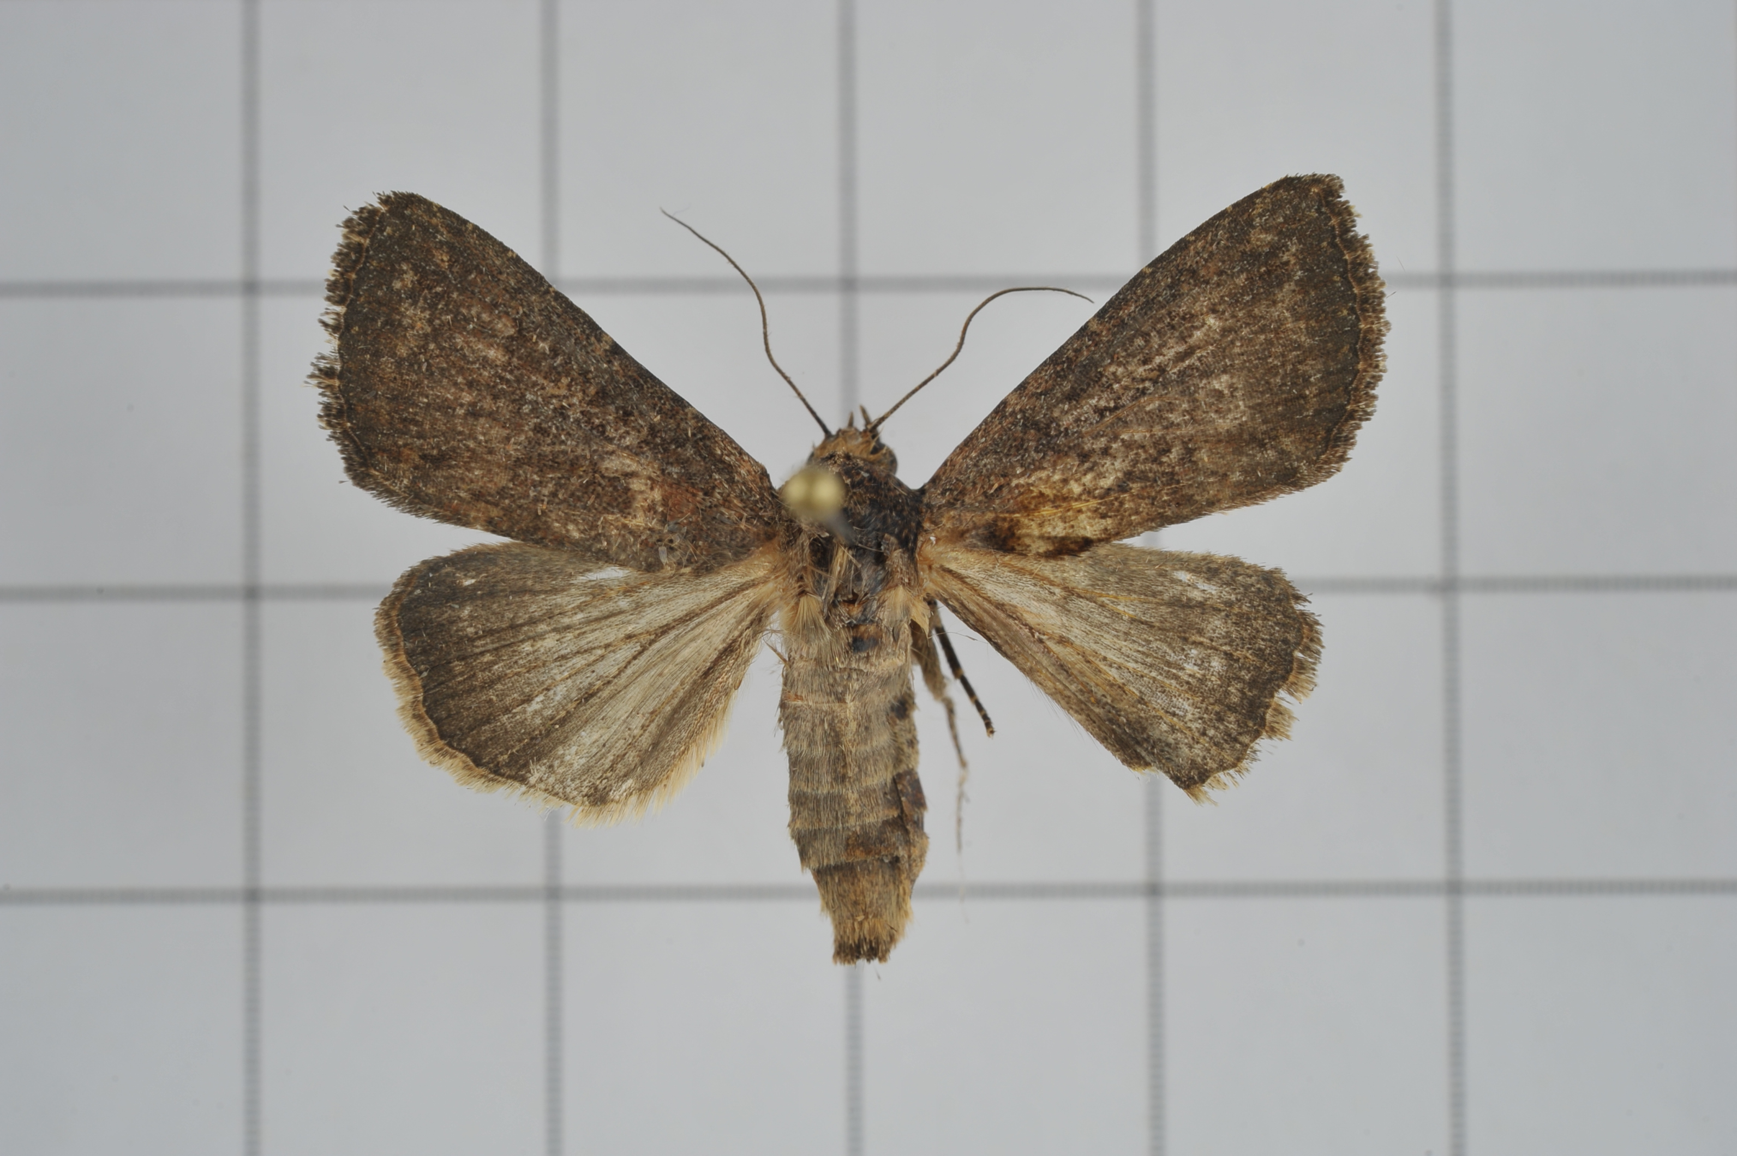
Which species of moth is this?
Condica illecta
